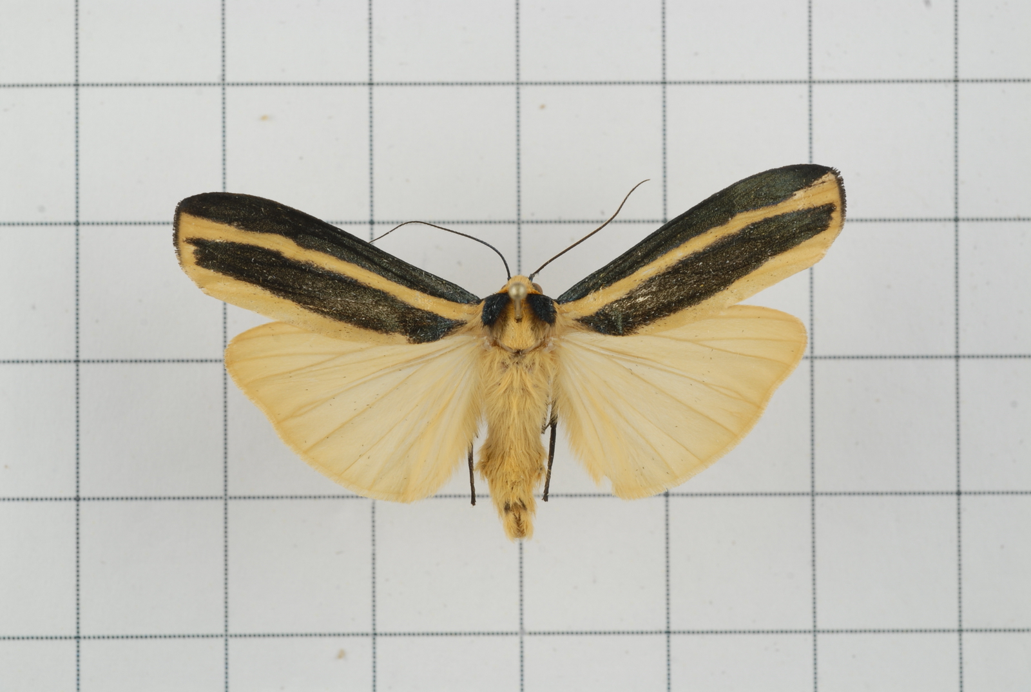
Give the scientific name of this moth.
Chrysorabdia vilemani
